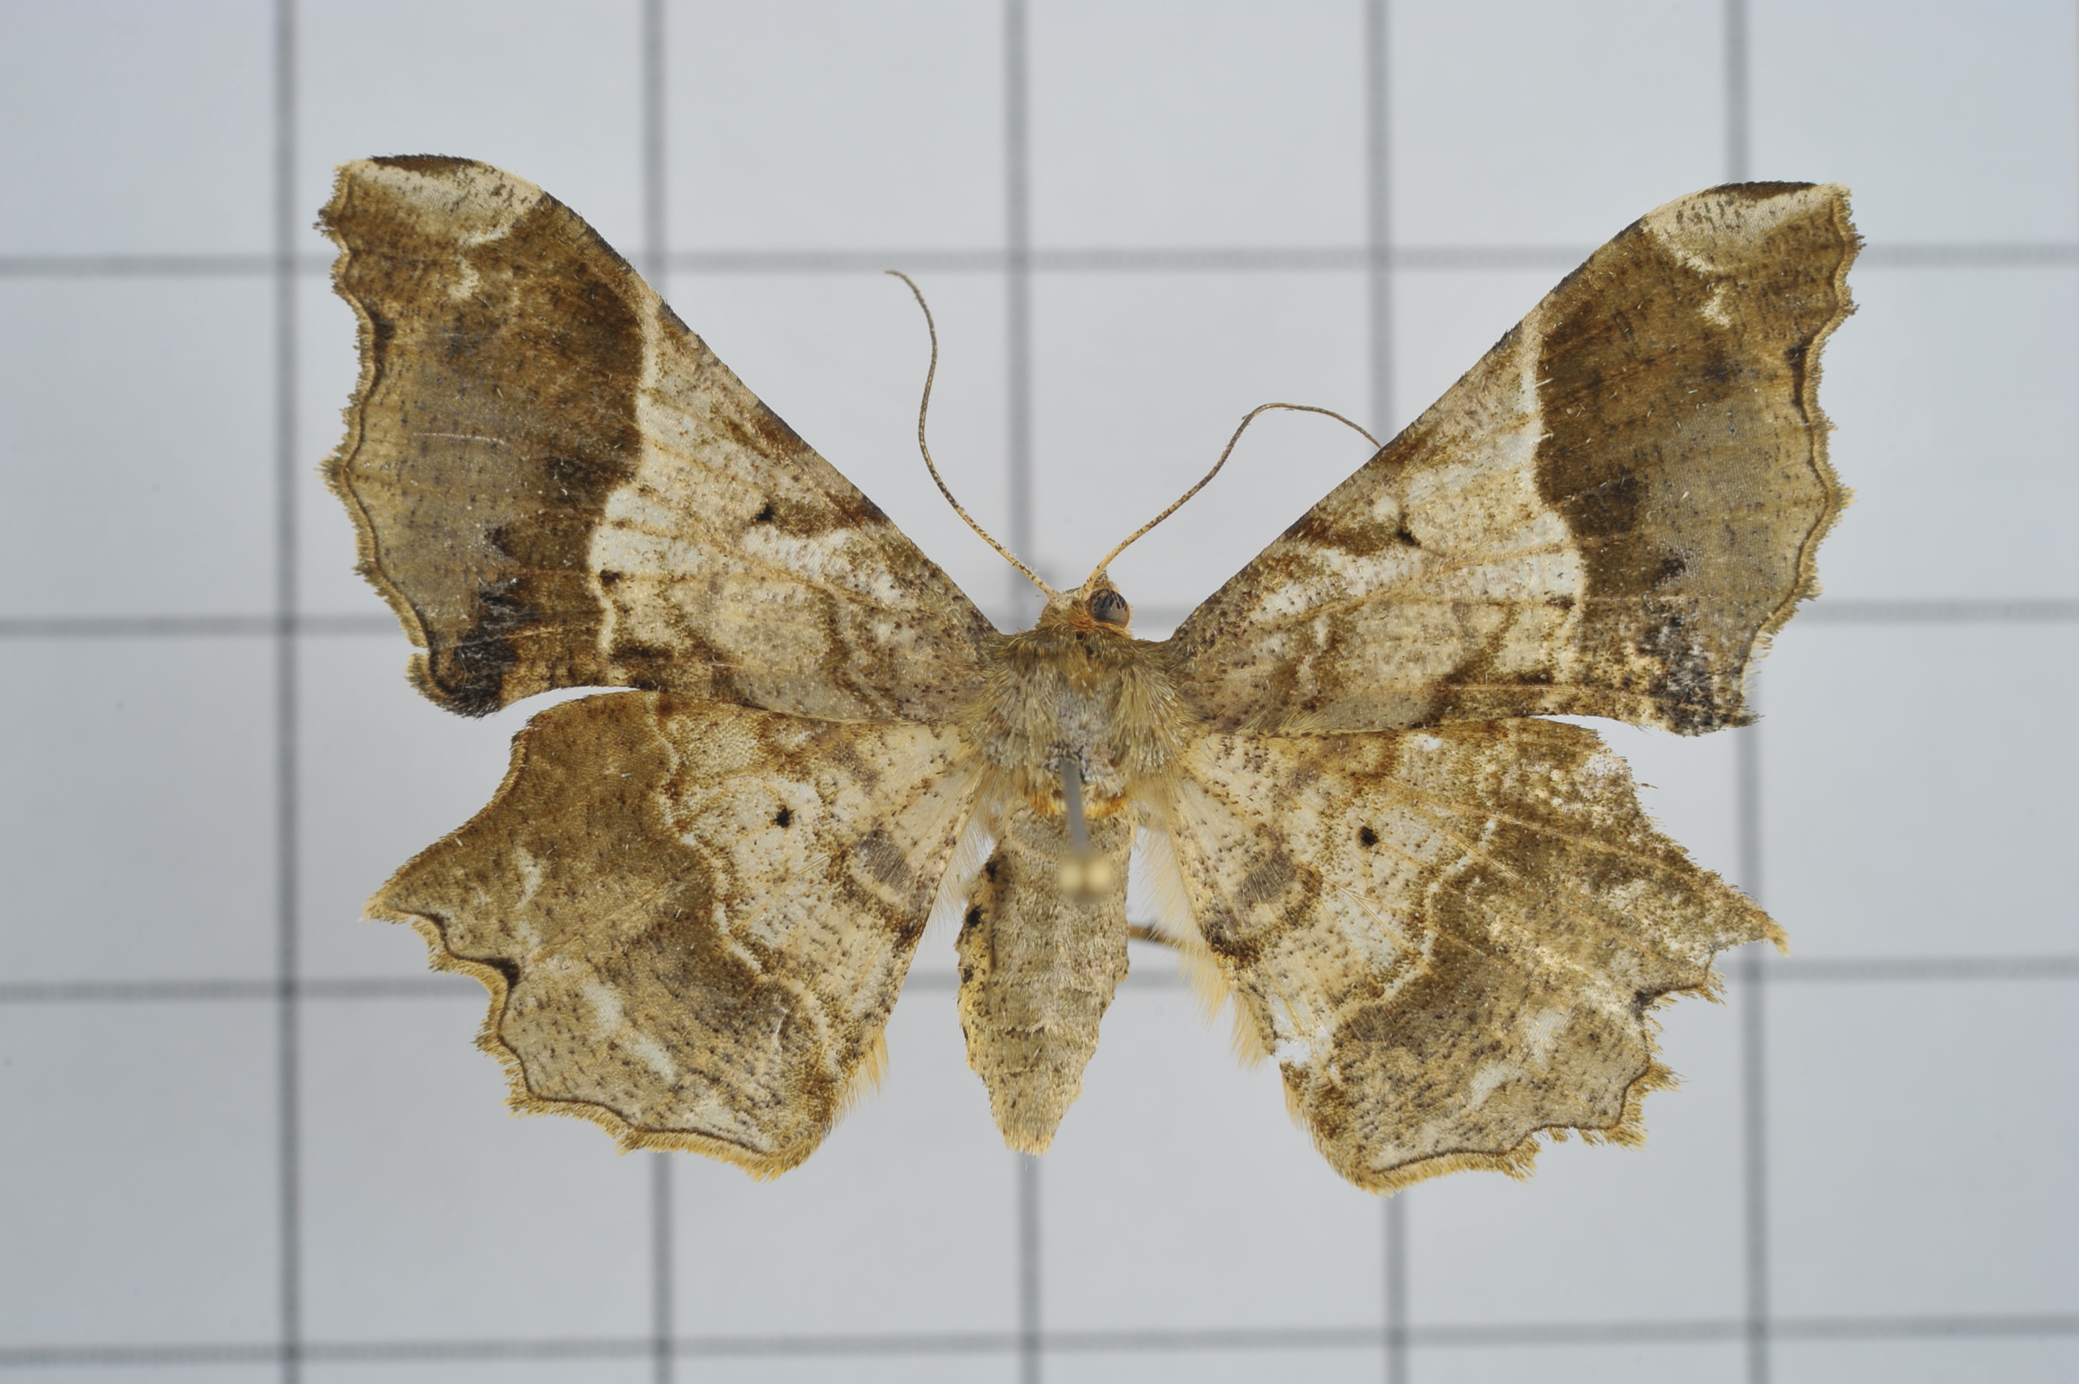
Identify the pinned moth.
Krananda oliveomarginata
